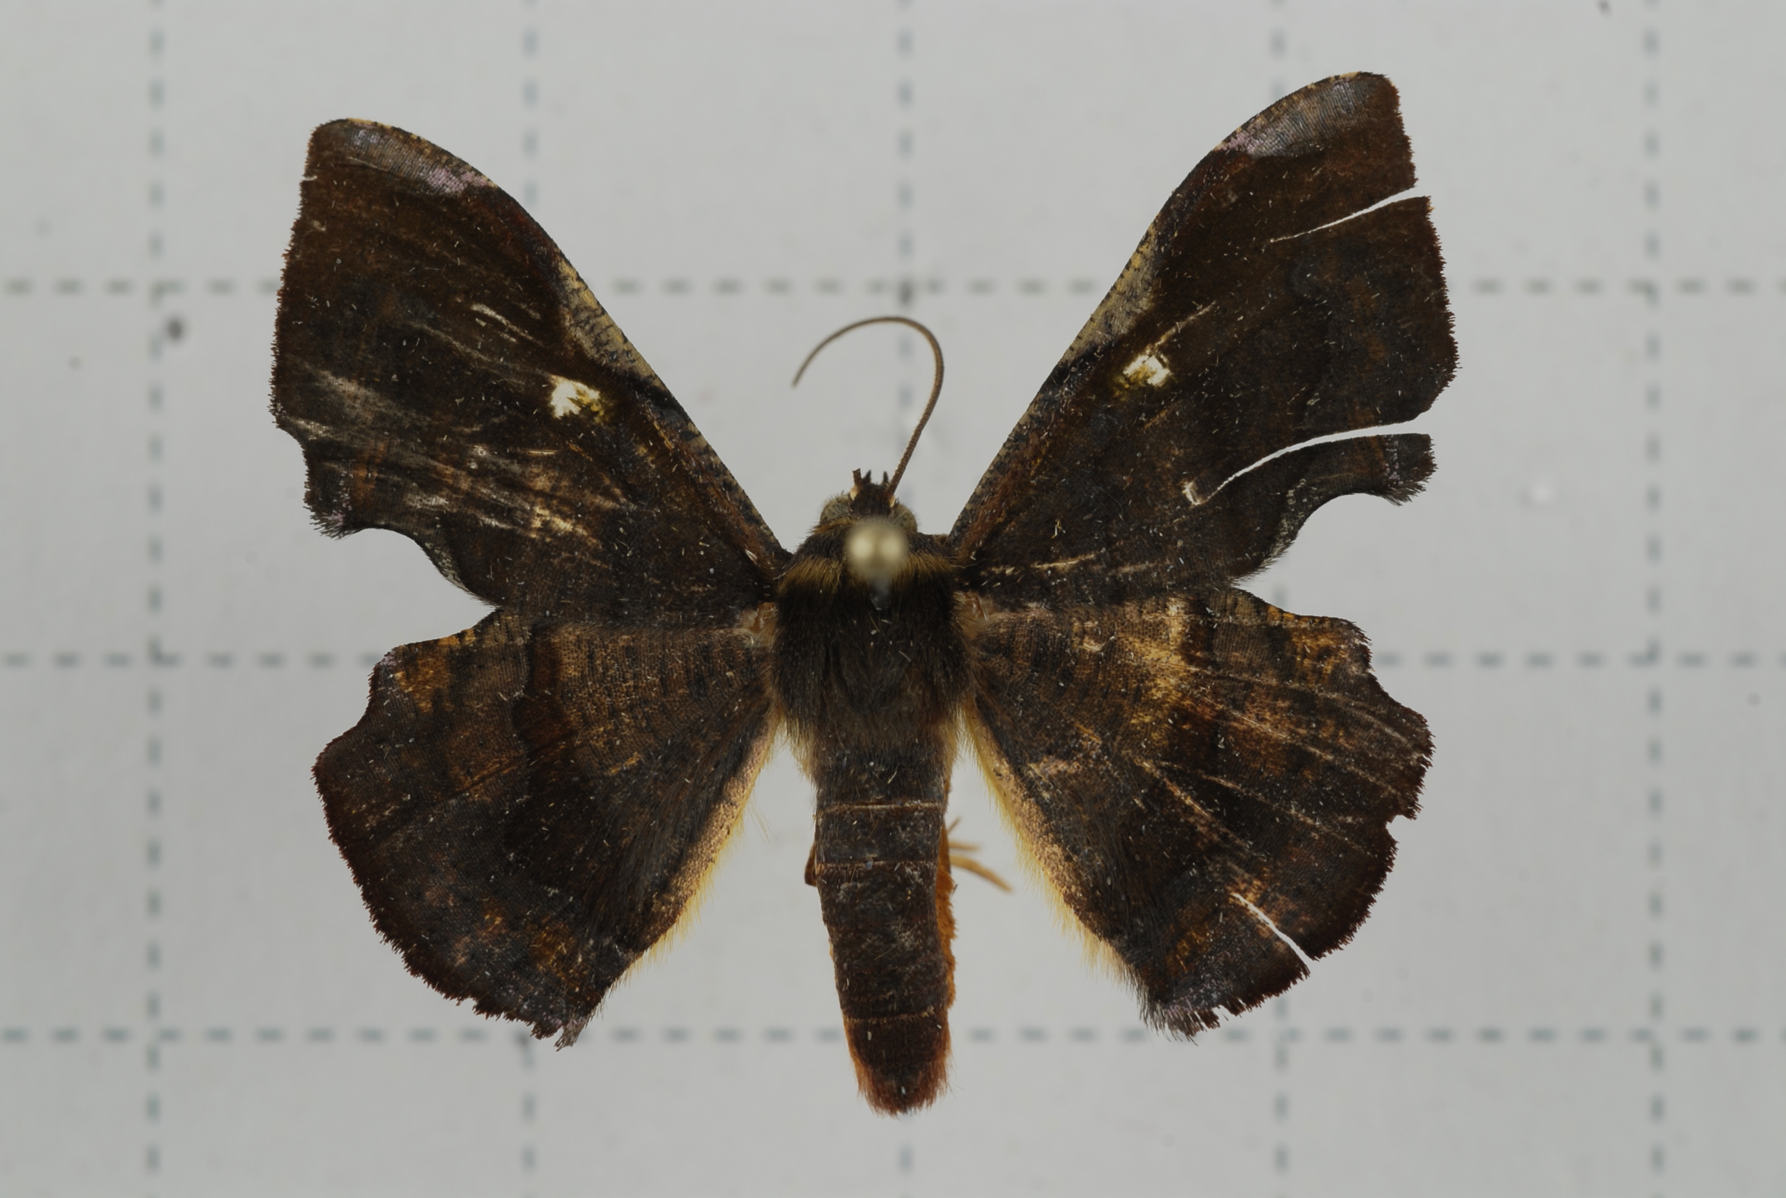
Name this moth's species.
Fascellina chromataria
